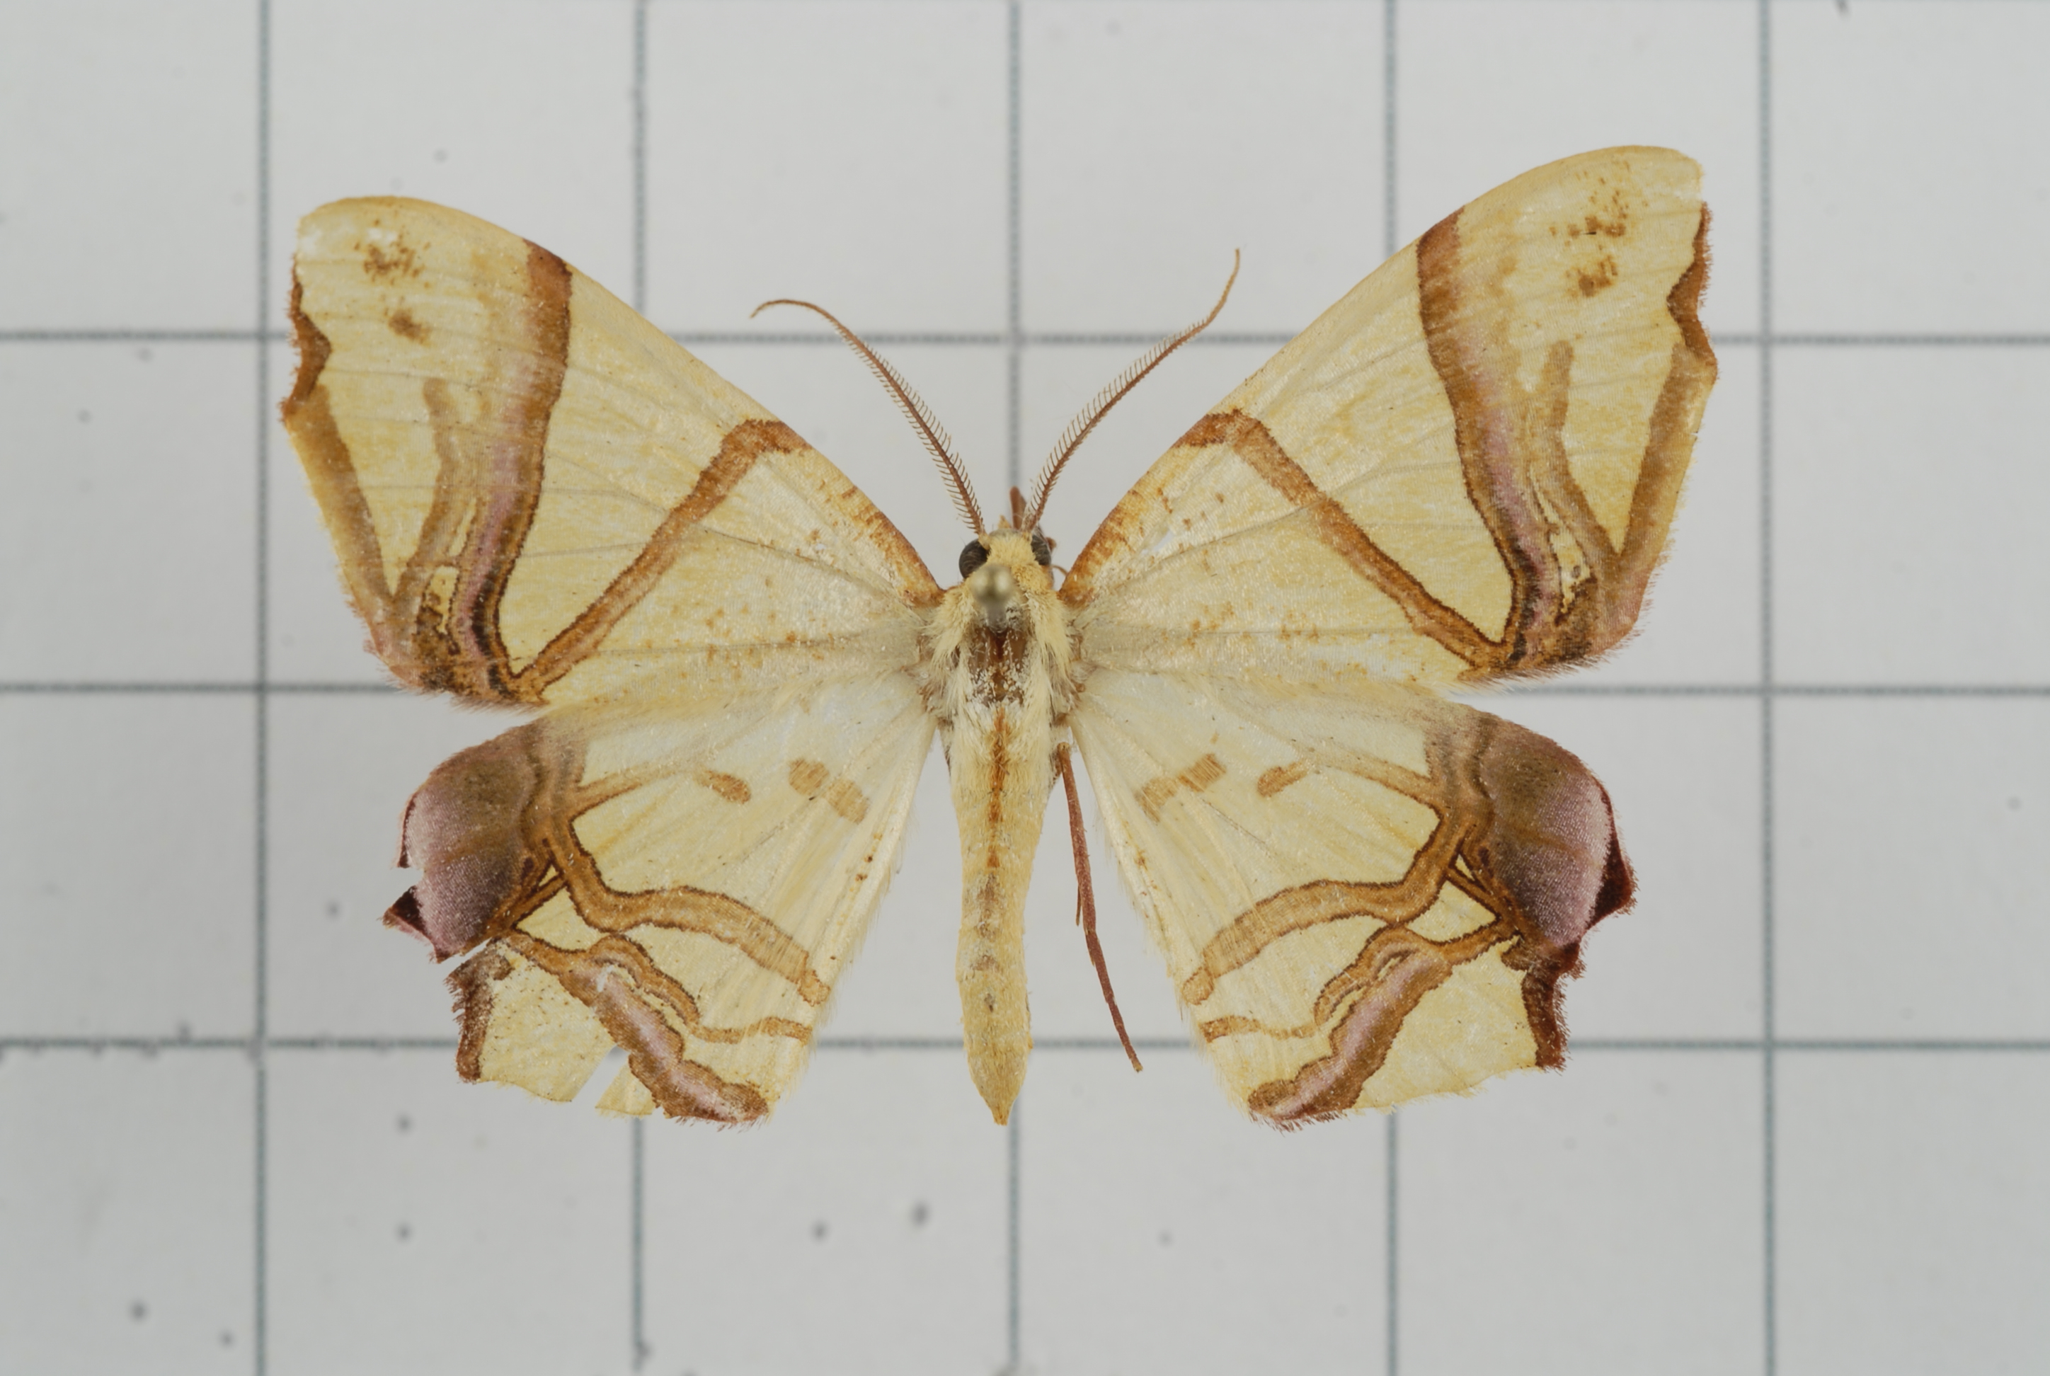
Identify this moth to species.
Trotocraspeda divaricata
